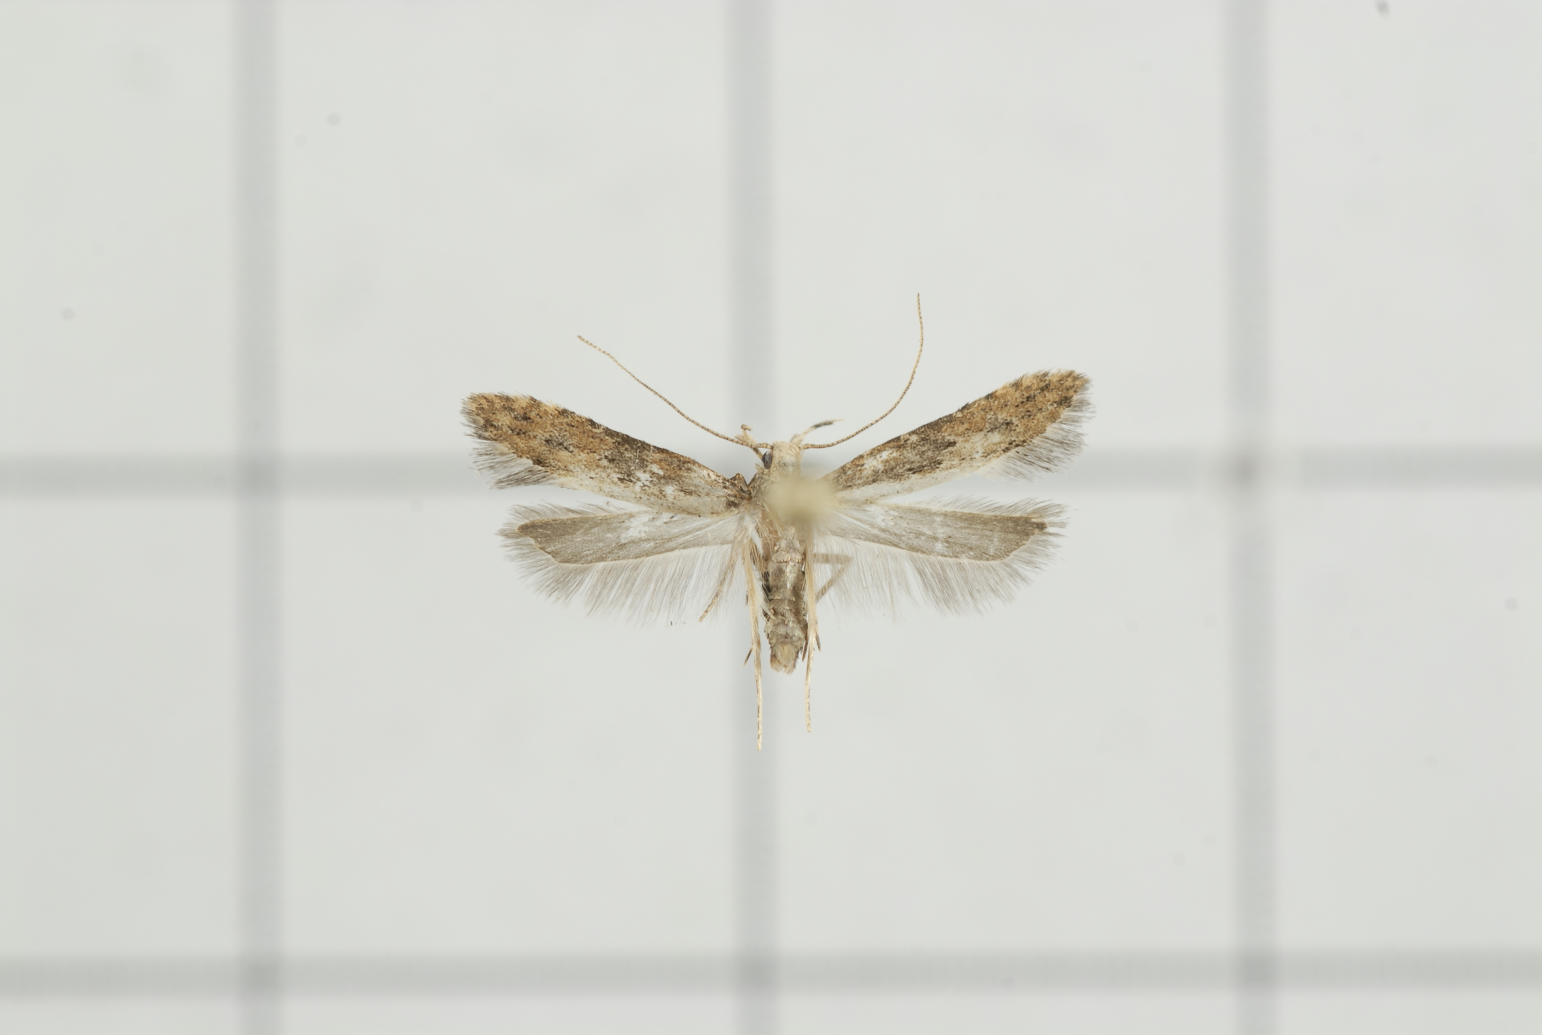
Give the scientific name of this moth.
Dendrophilia obscurella
